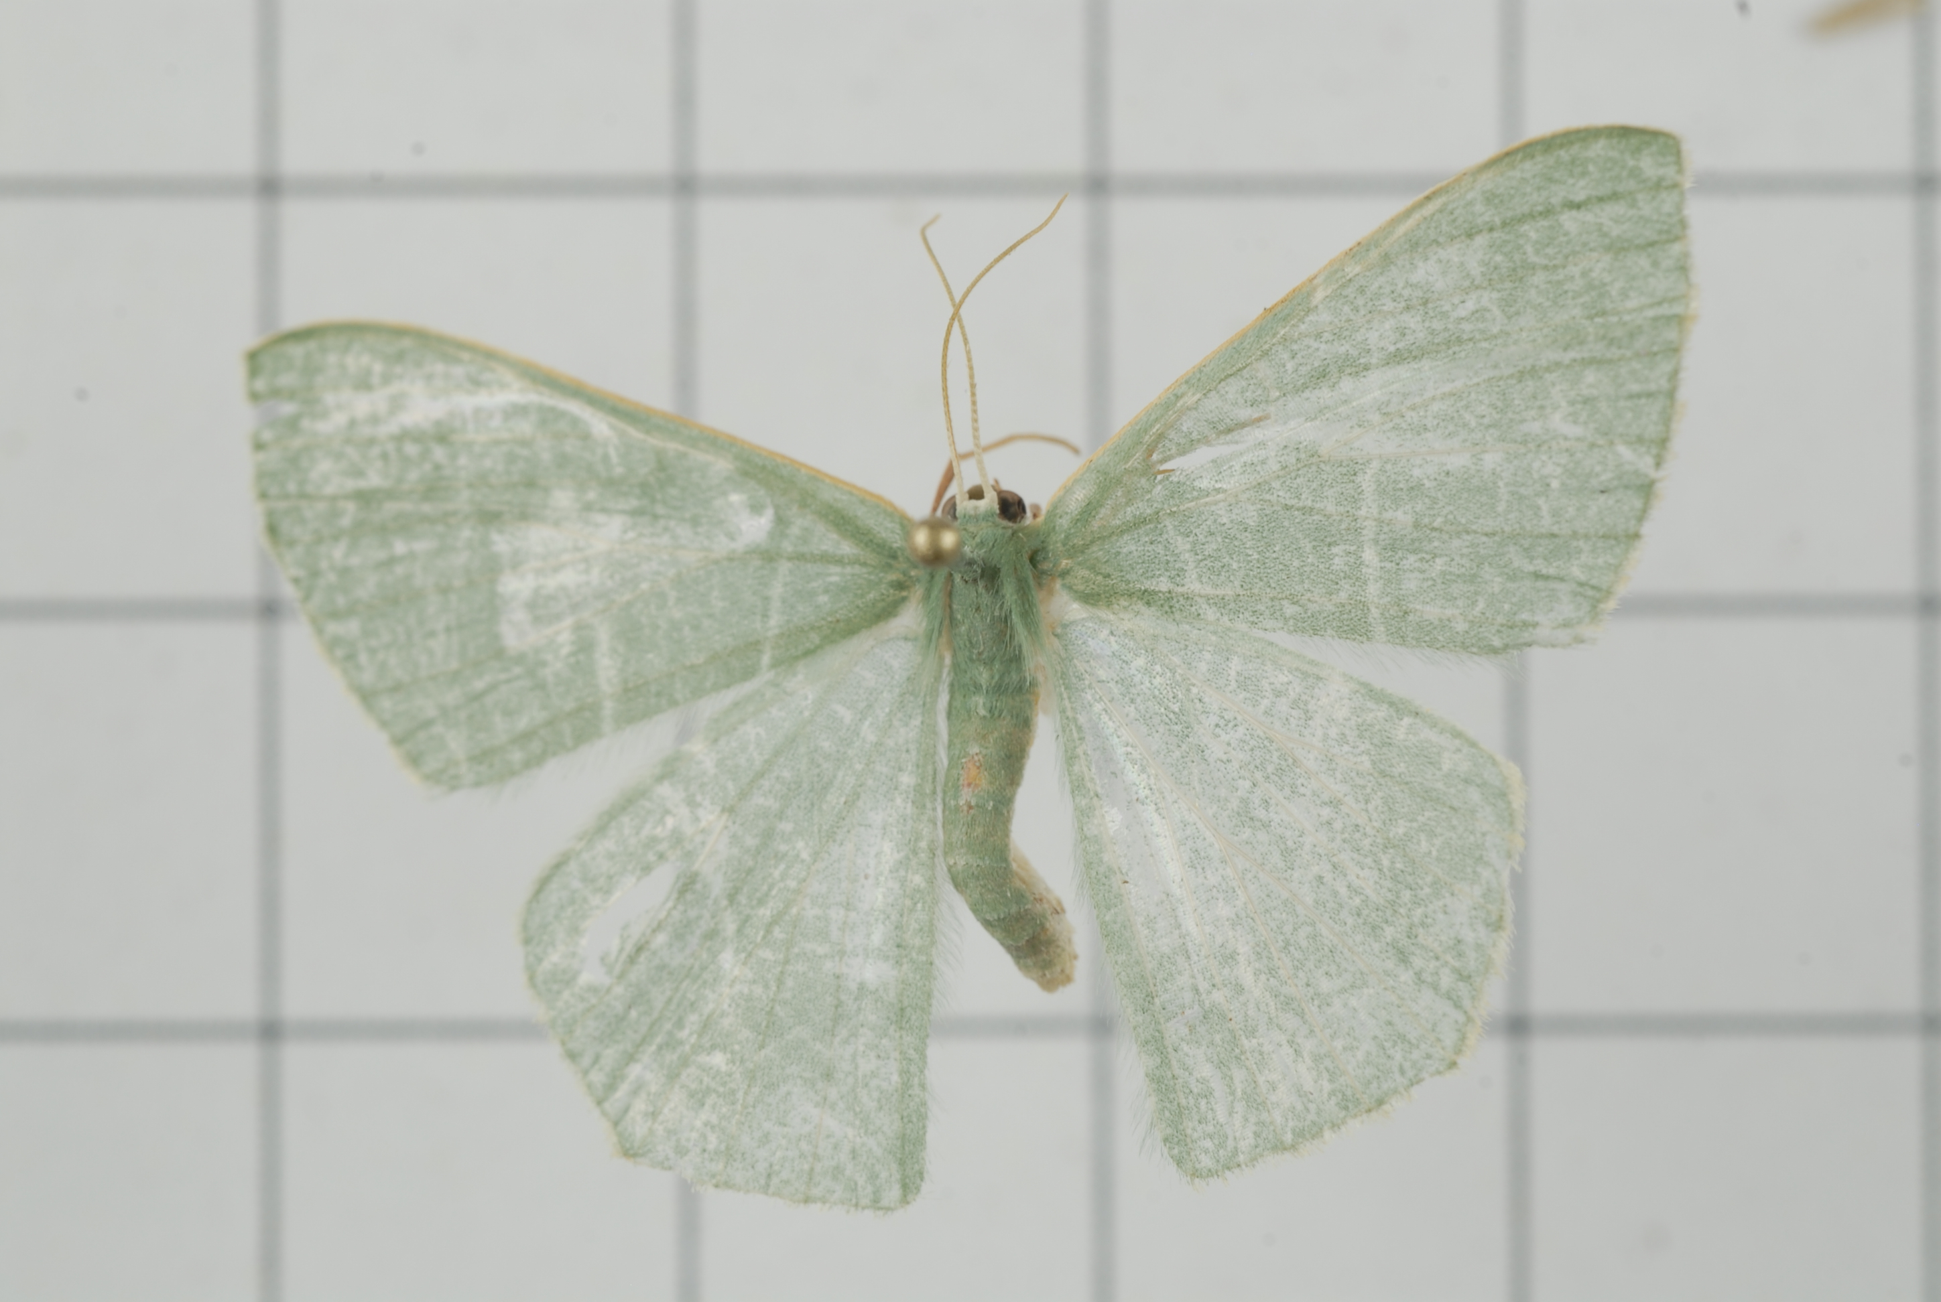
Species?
Pelagodes subquadraria
